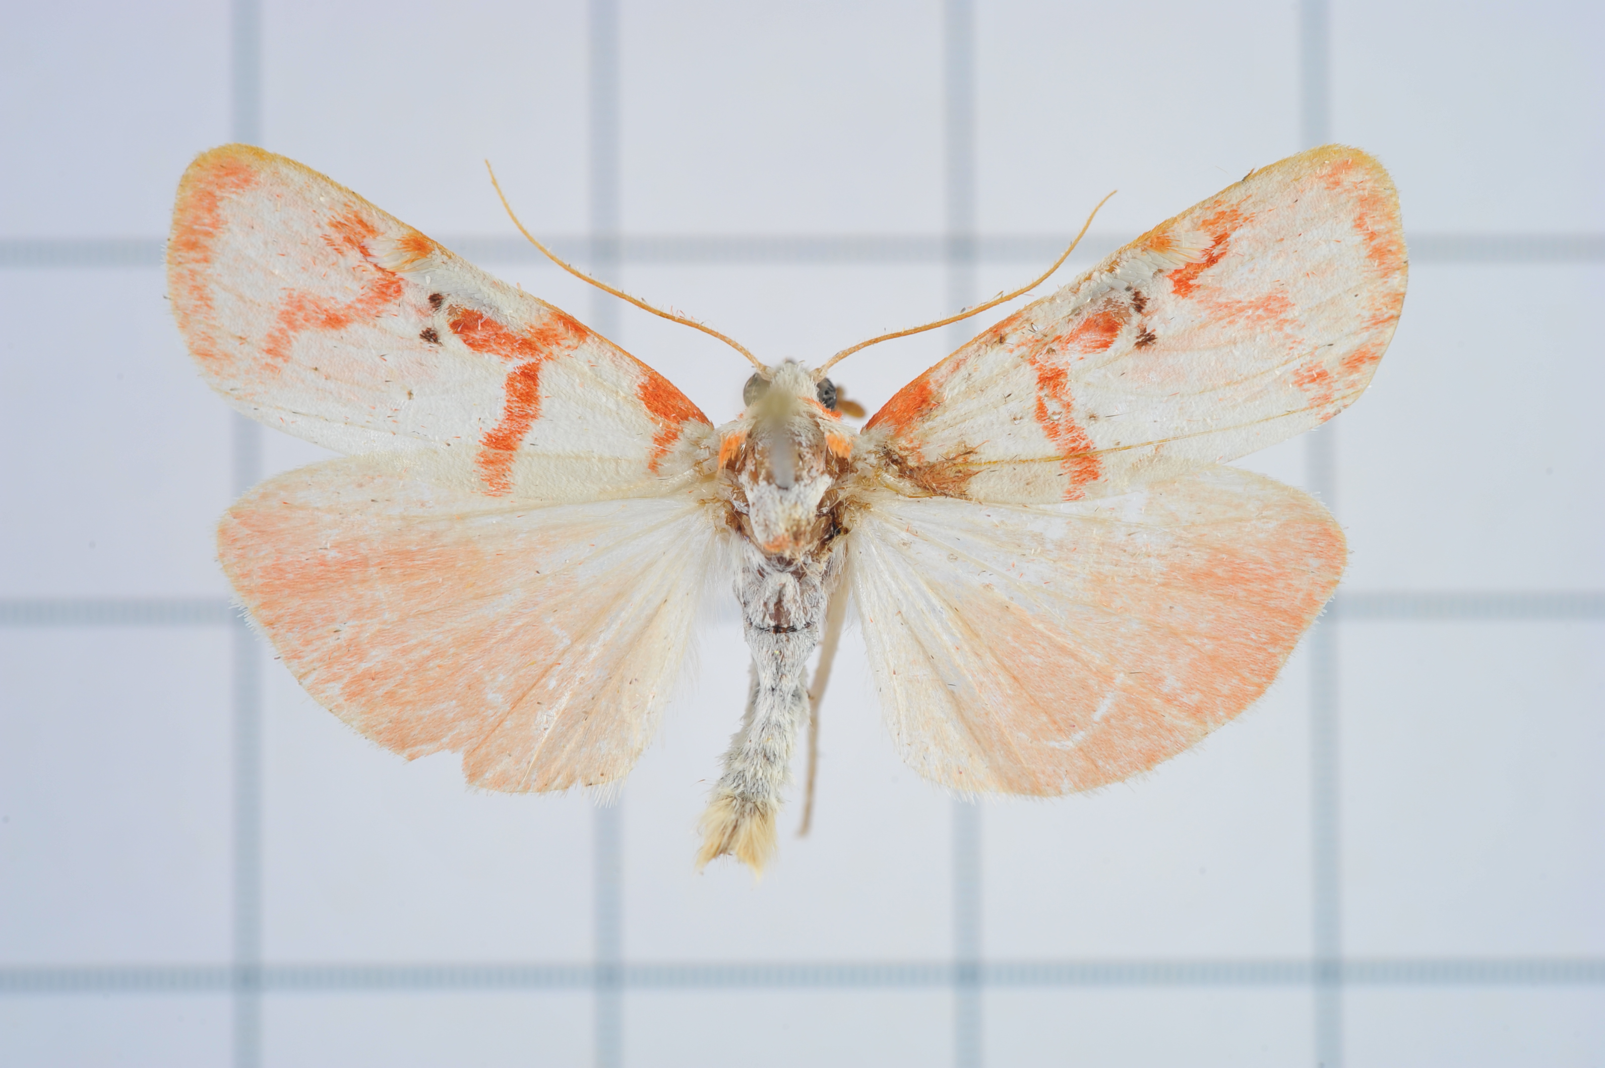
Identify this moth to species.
Cyana hamata hamata
